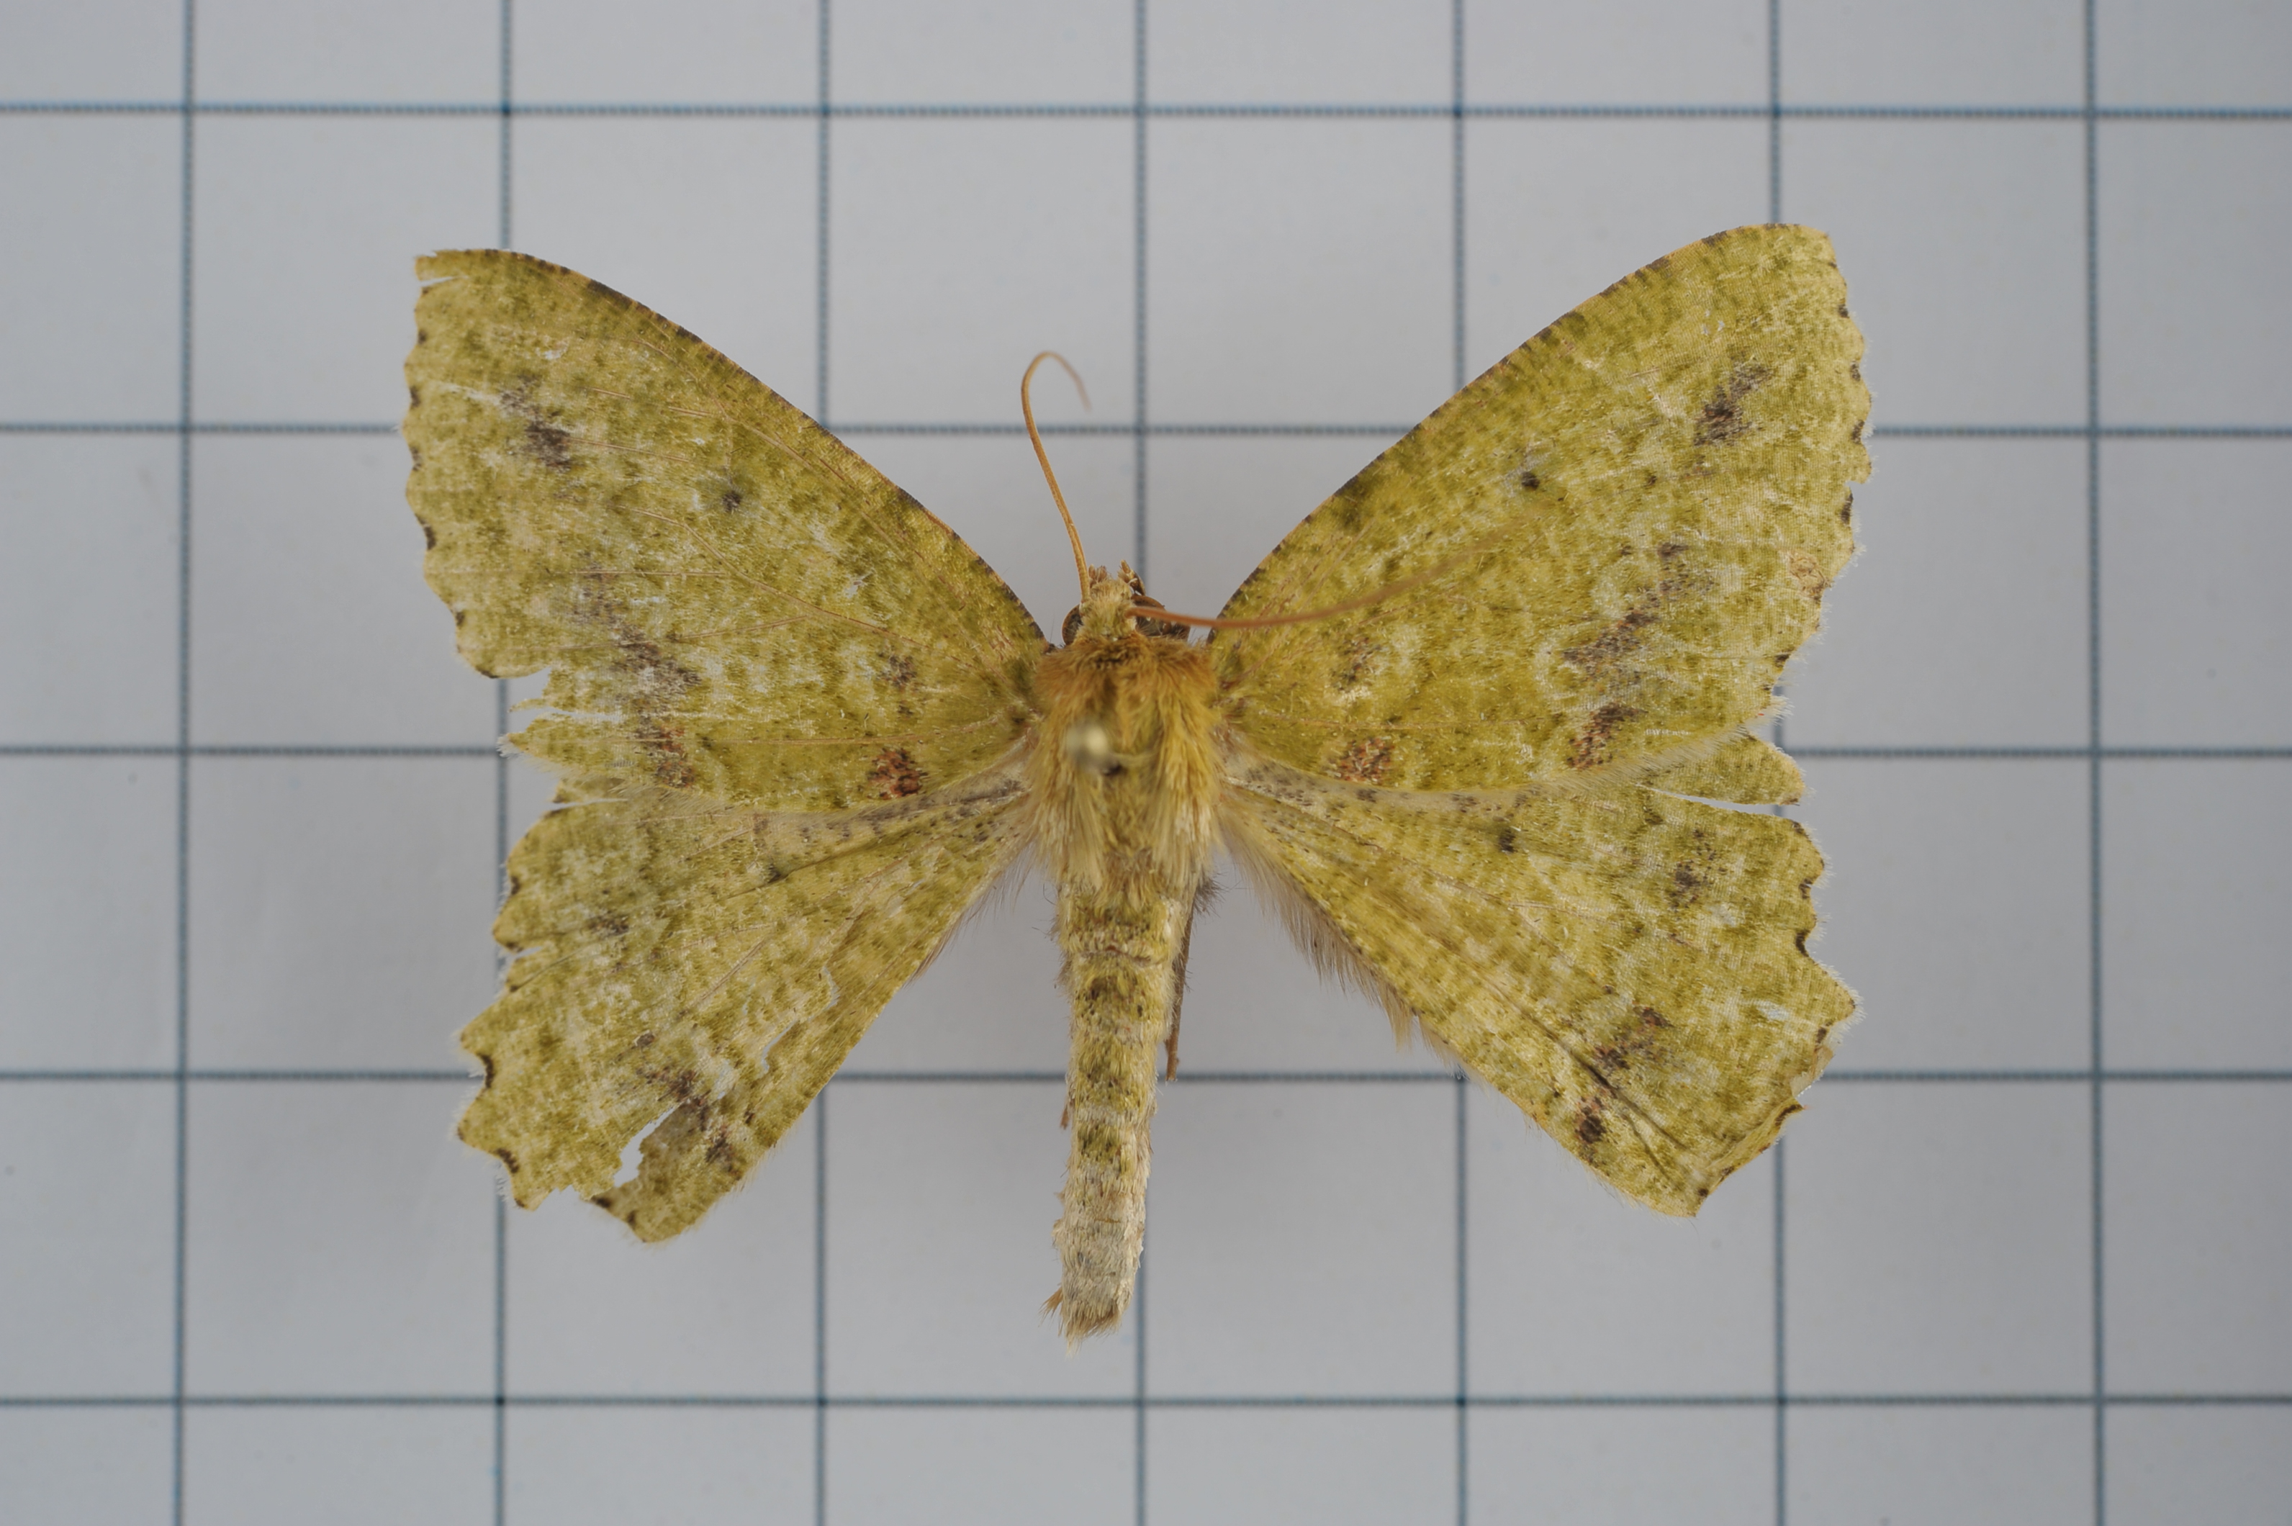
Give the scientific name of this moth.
Herochroma supraviridaria
